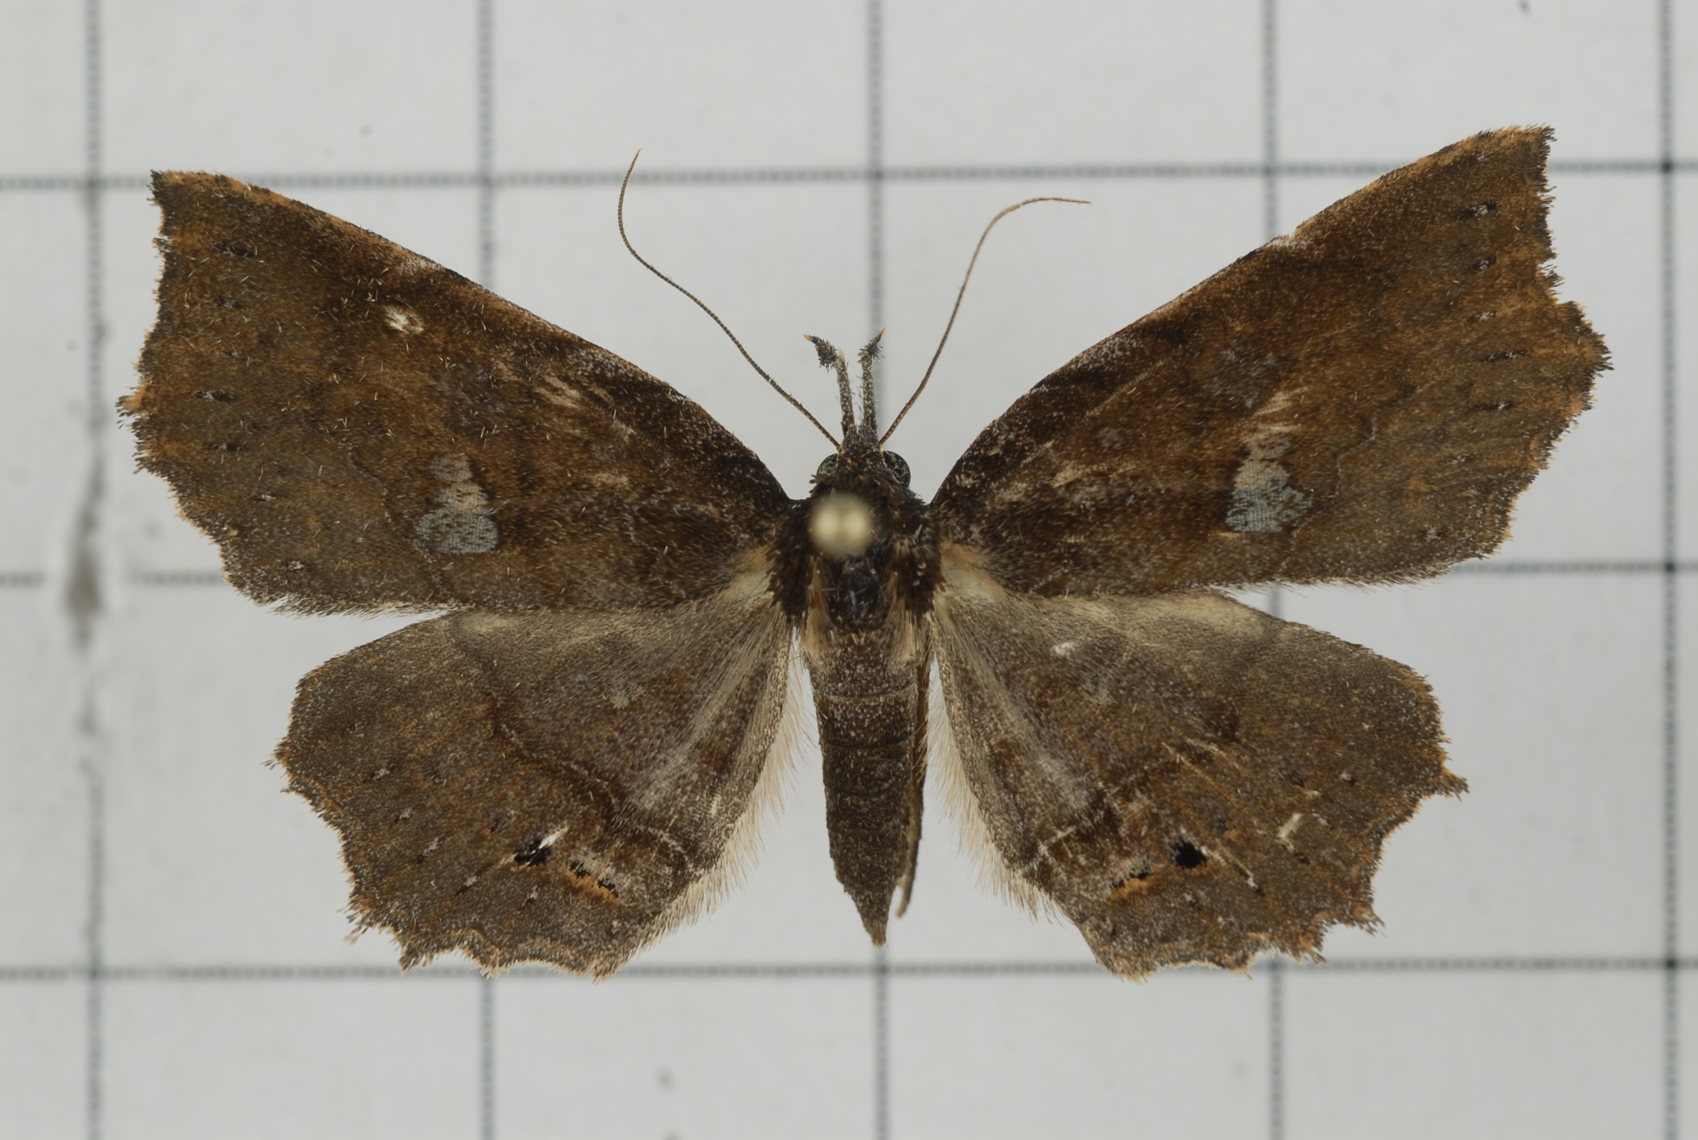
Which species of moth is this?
Eutrogia morosa
